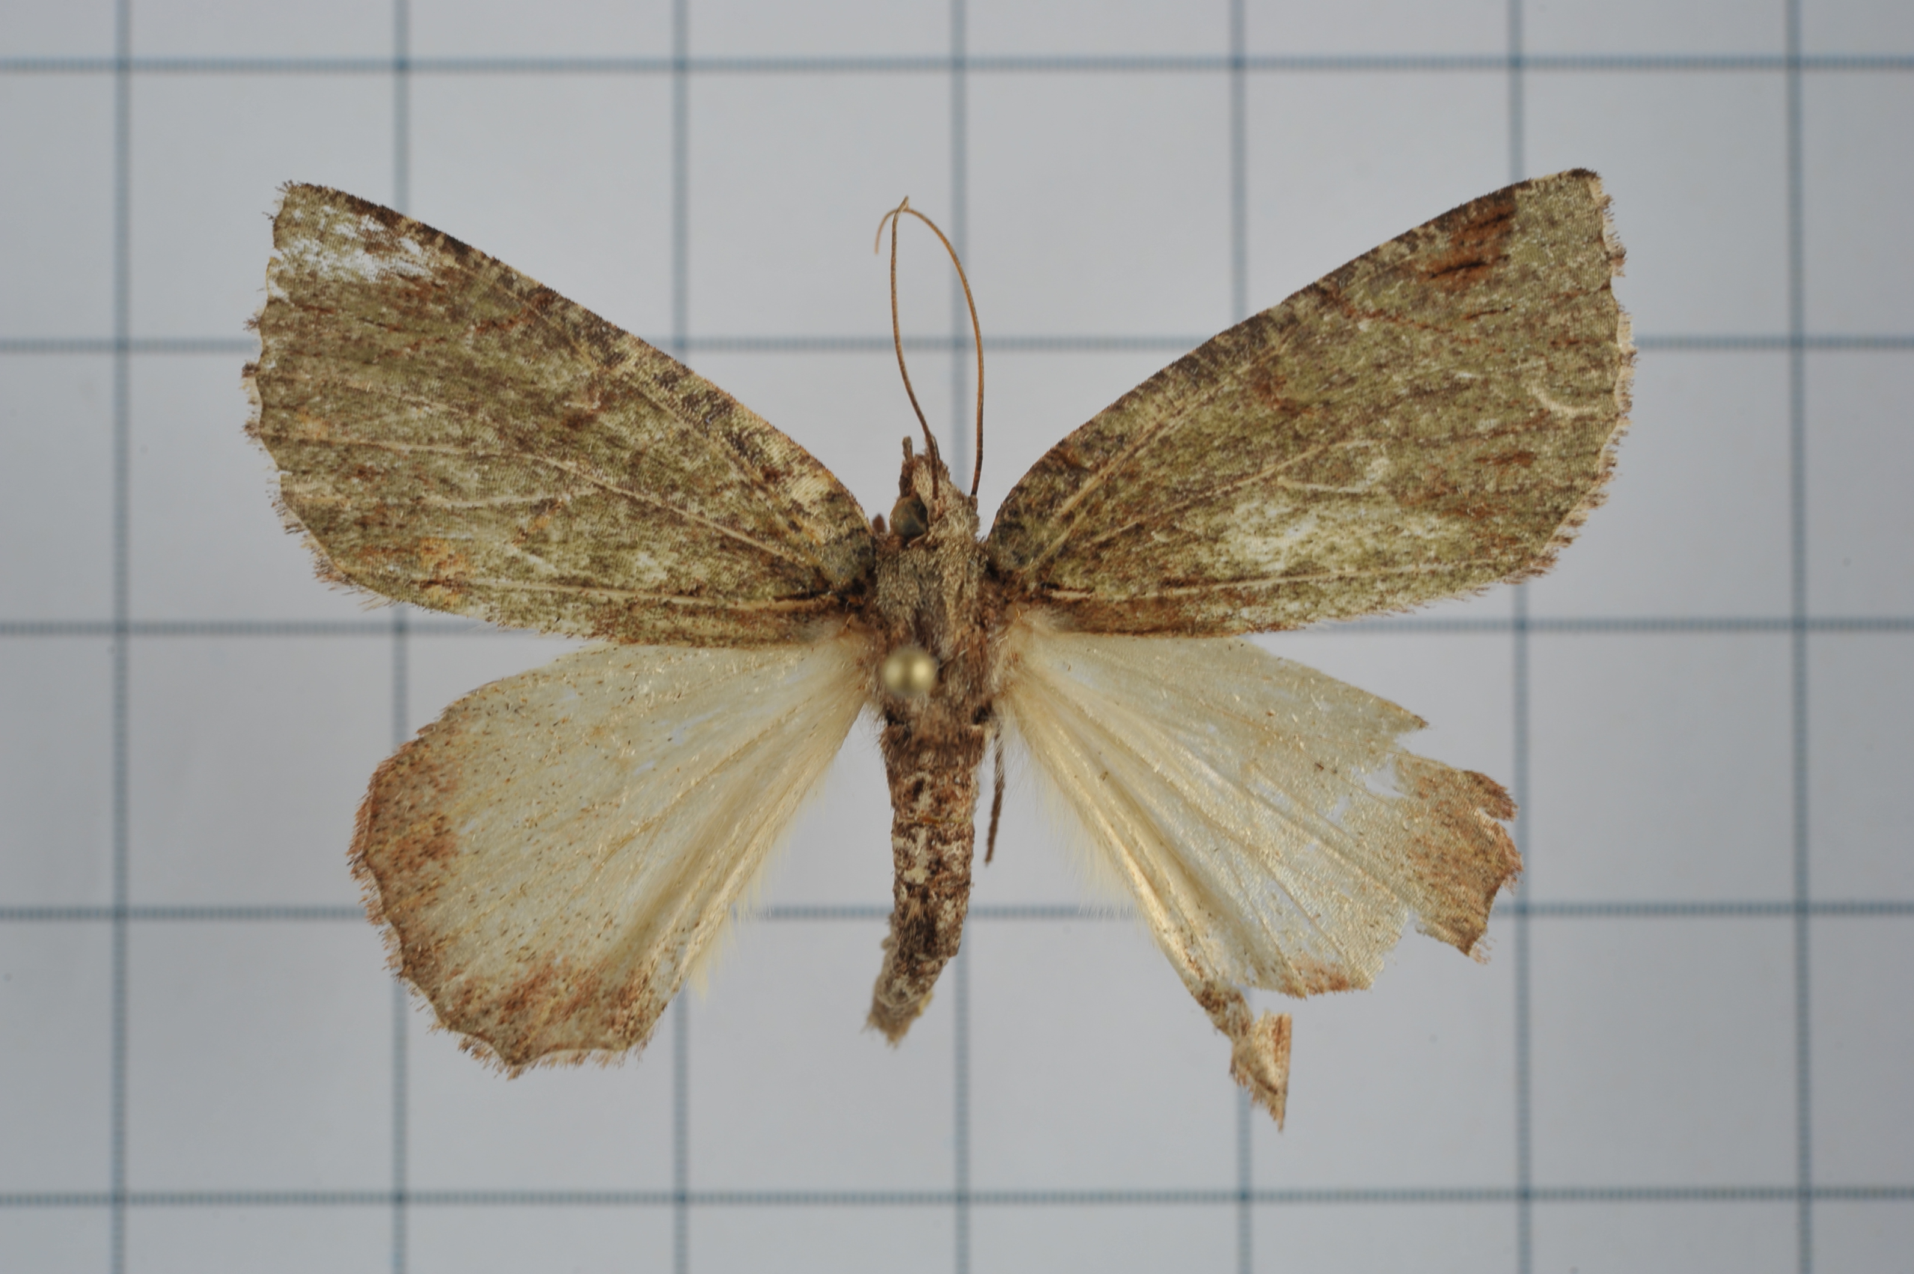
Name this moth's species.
Dindica purpurata
